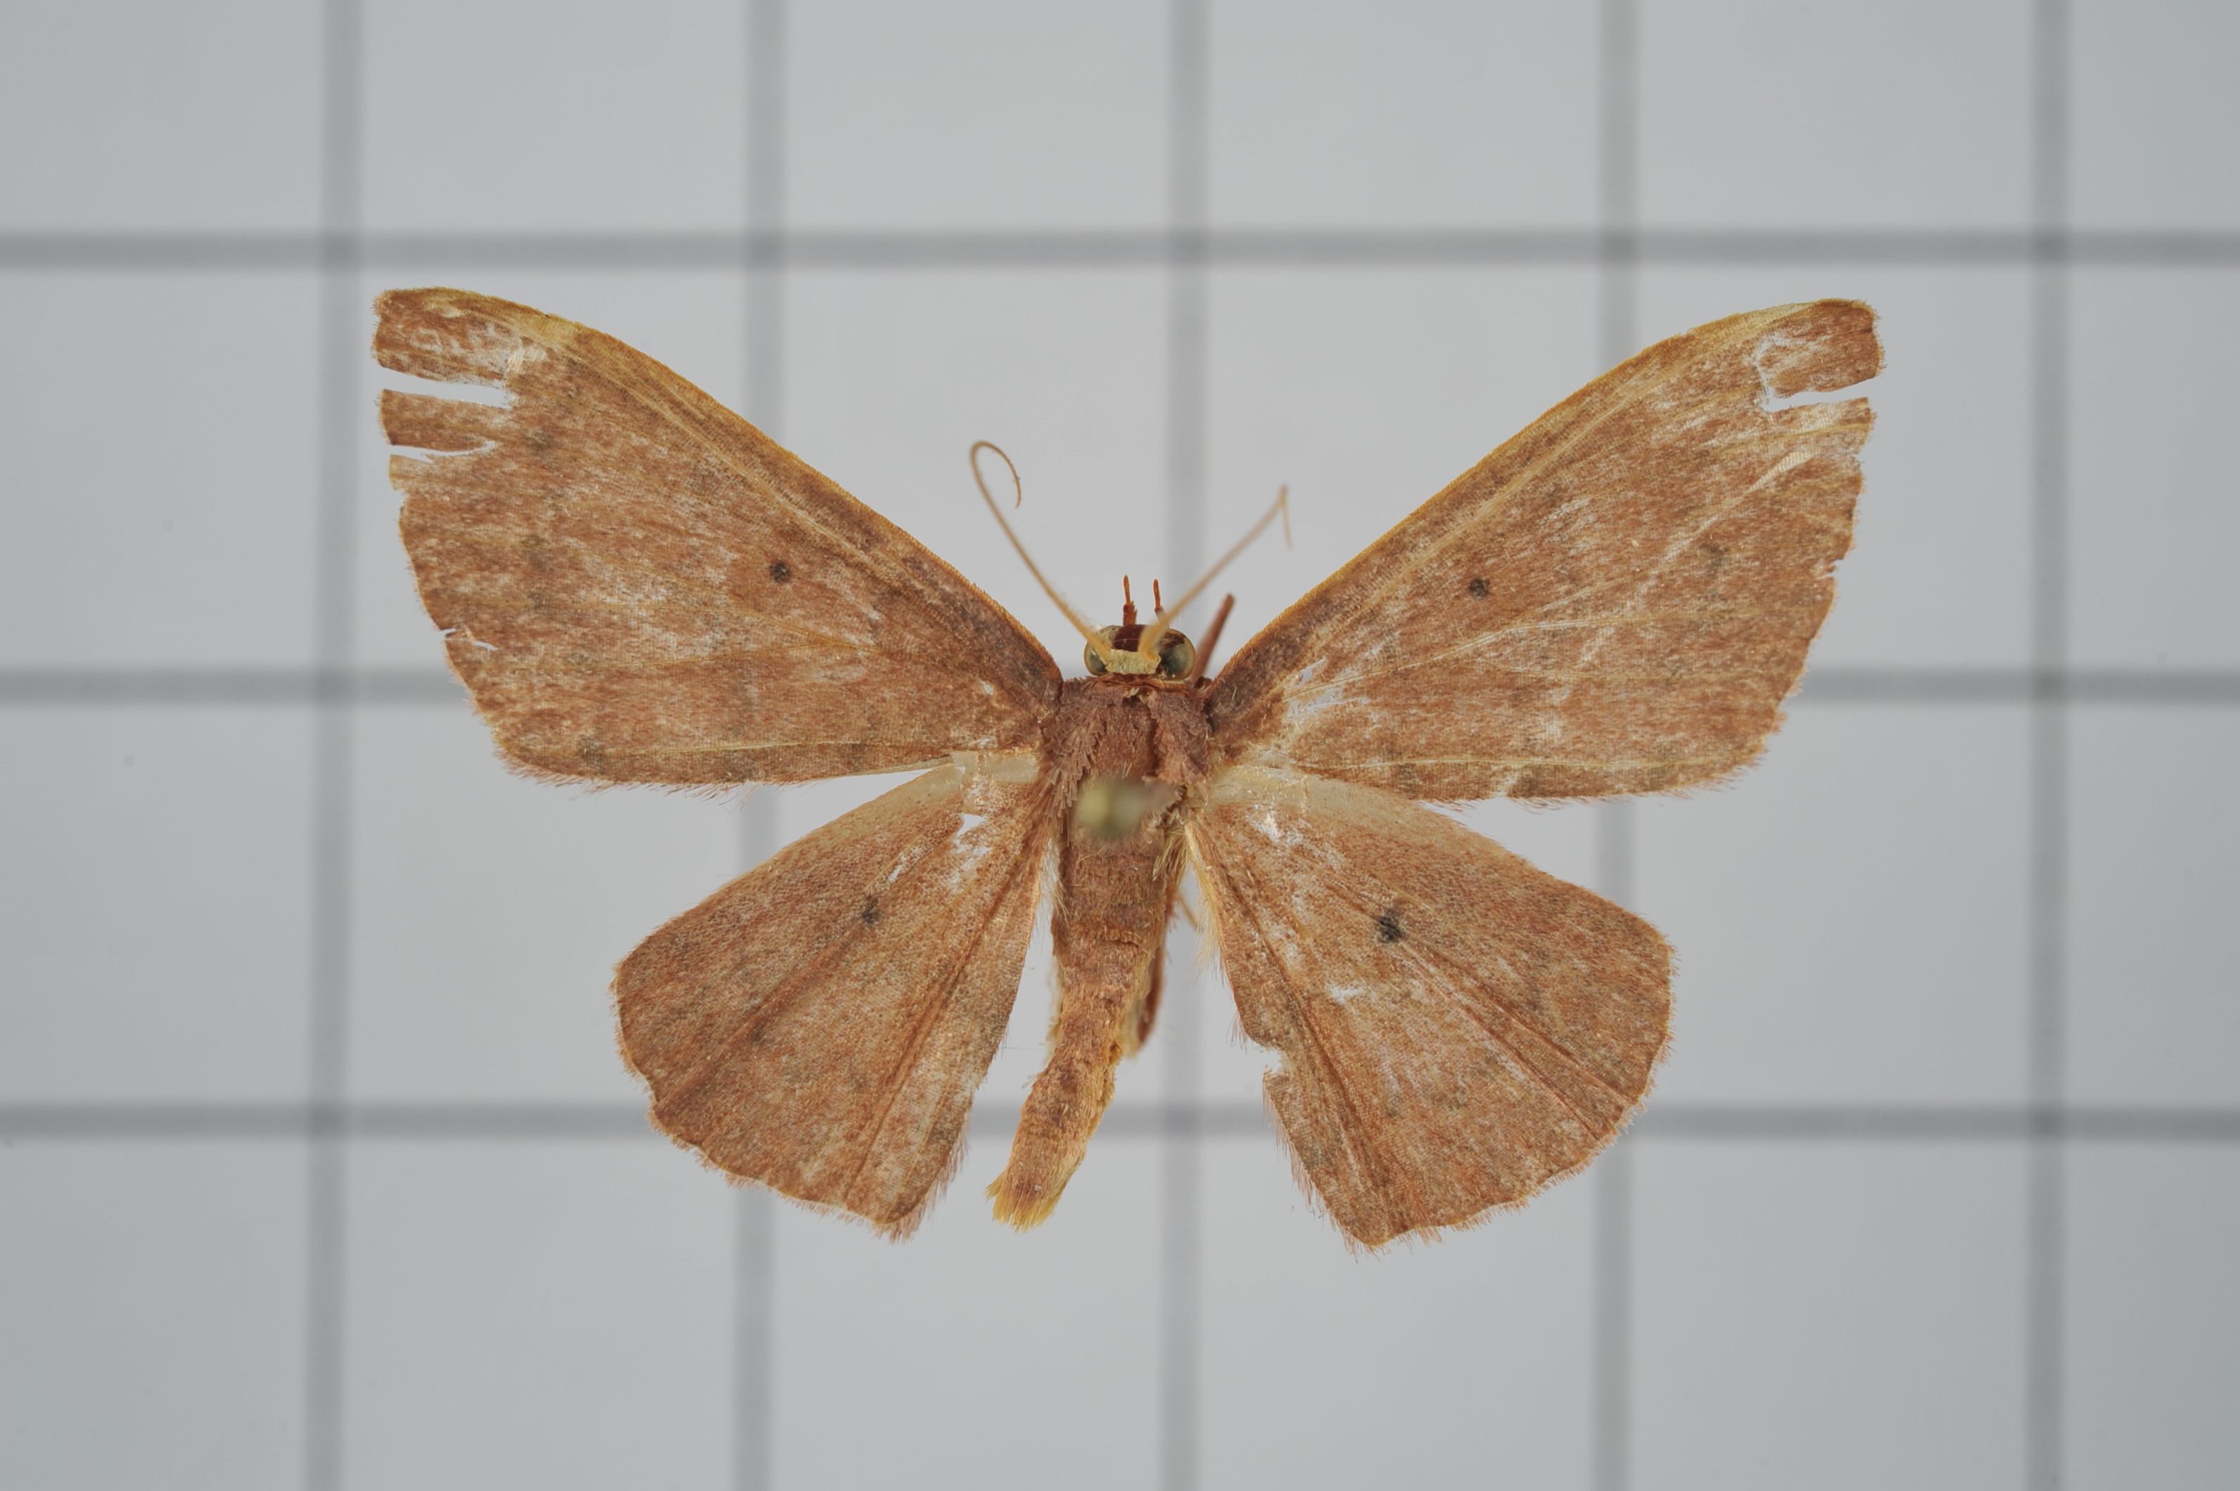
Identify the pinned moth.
Organopoda carnearia carnearia
